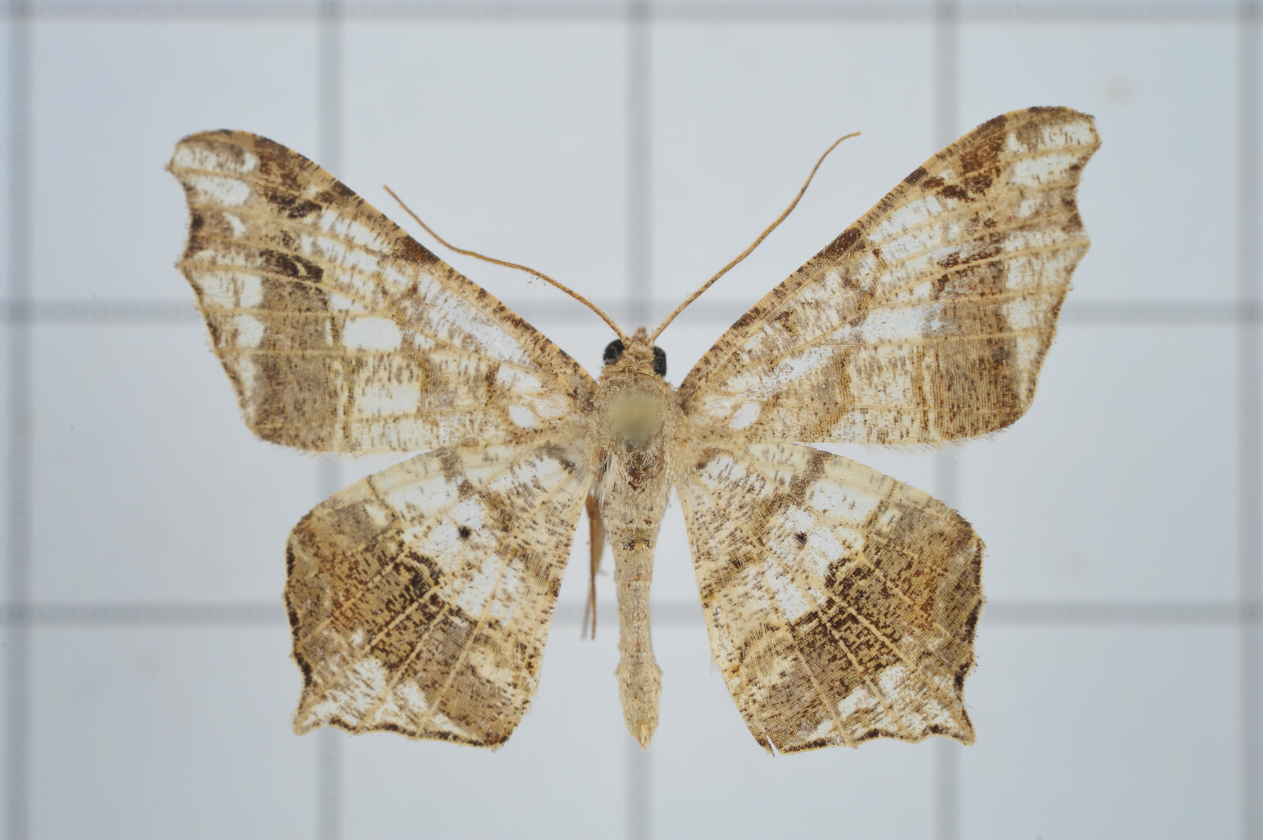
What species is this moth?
Chiasmia emersaria
